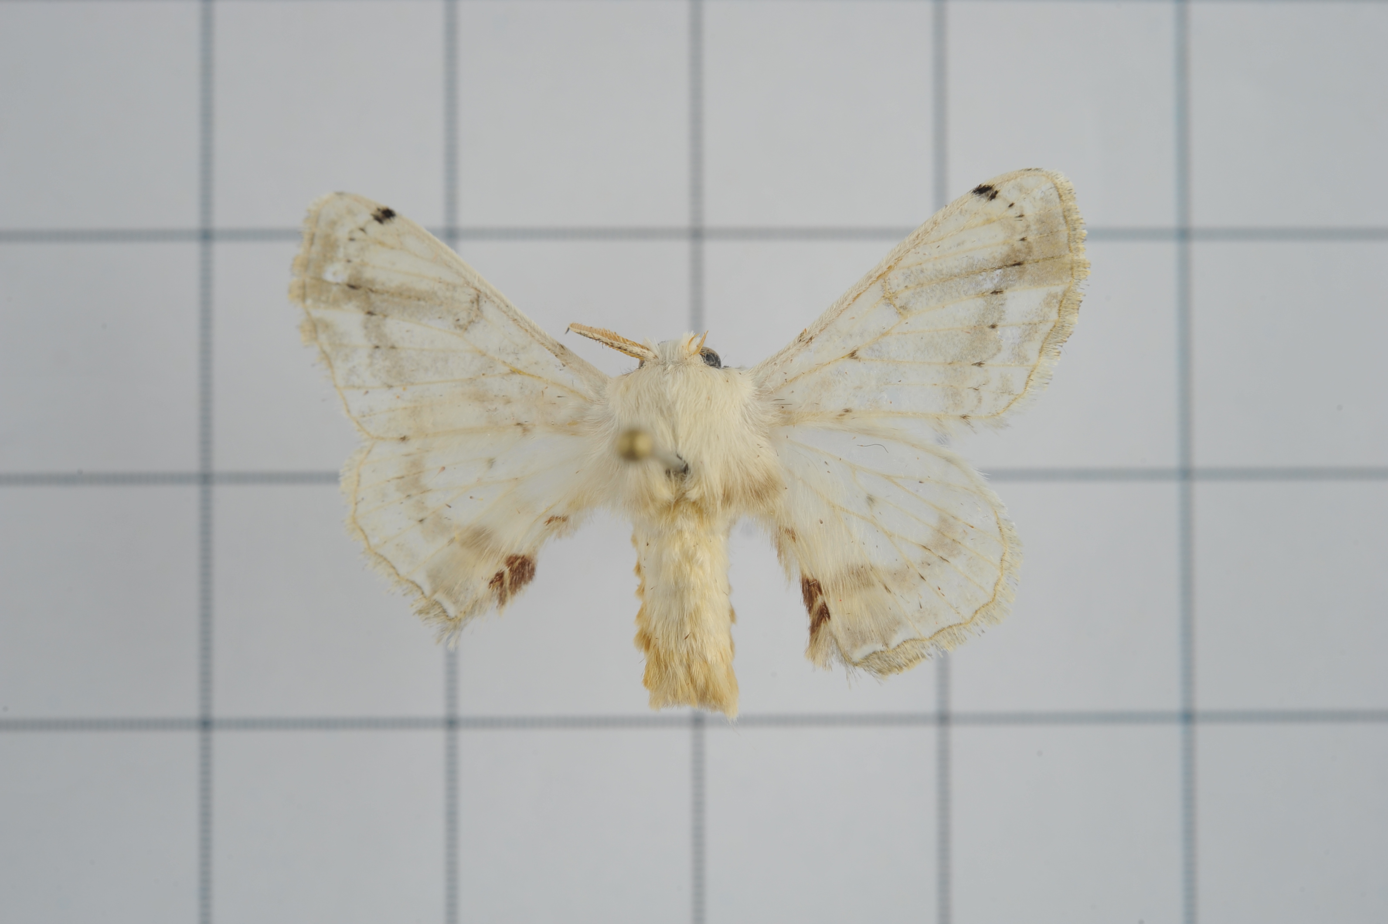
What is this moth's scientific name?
Ernolatia moorei
